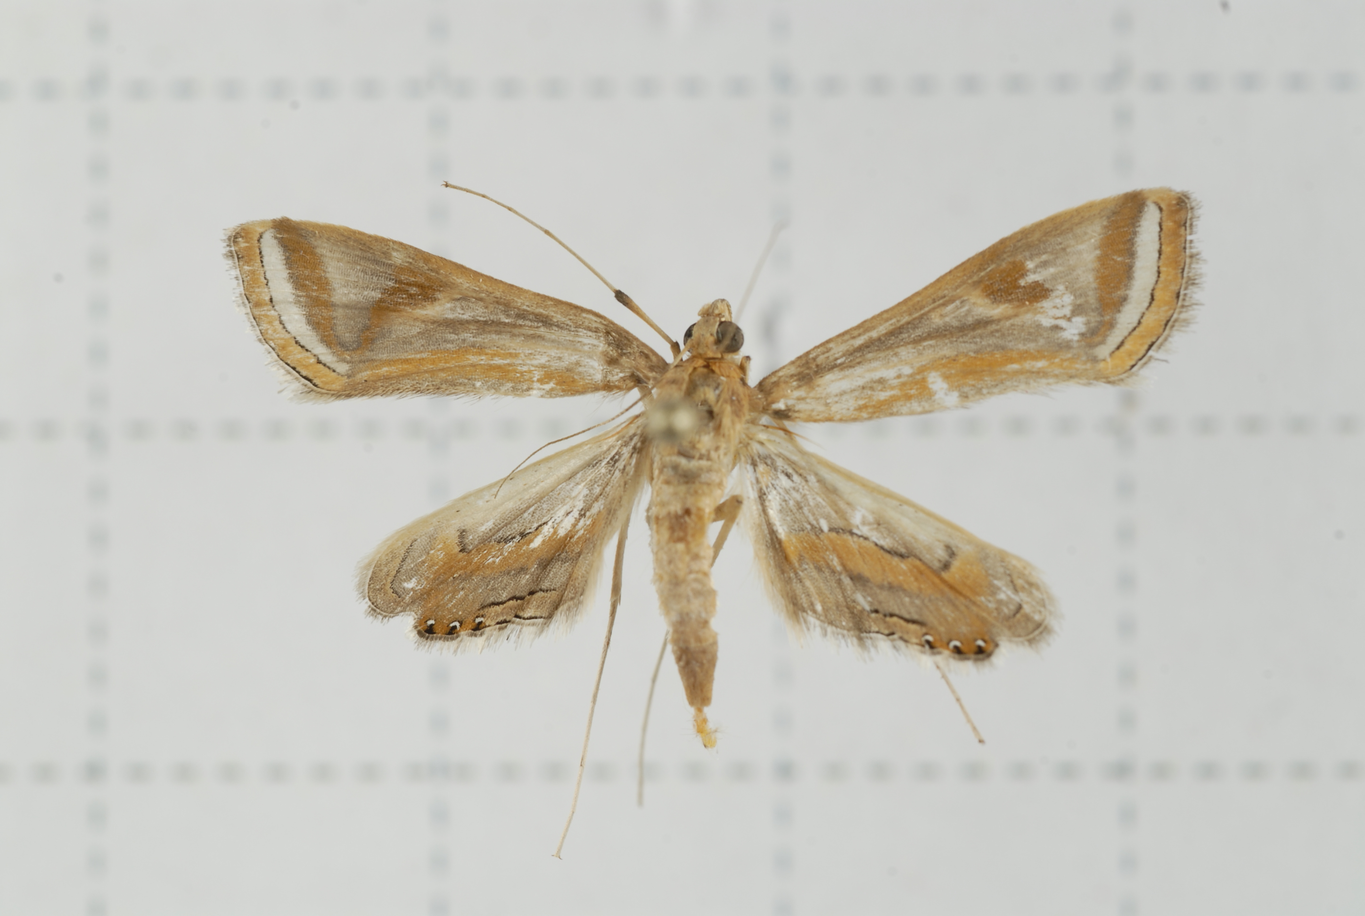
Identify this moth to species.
Eoophyla gibbosalis
